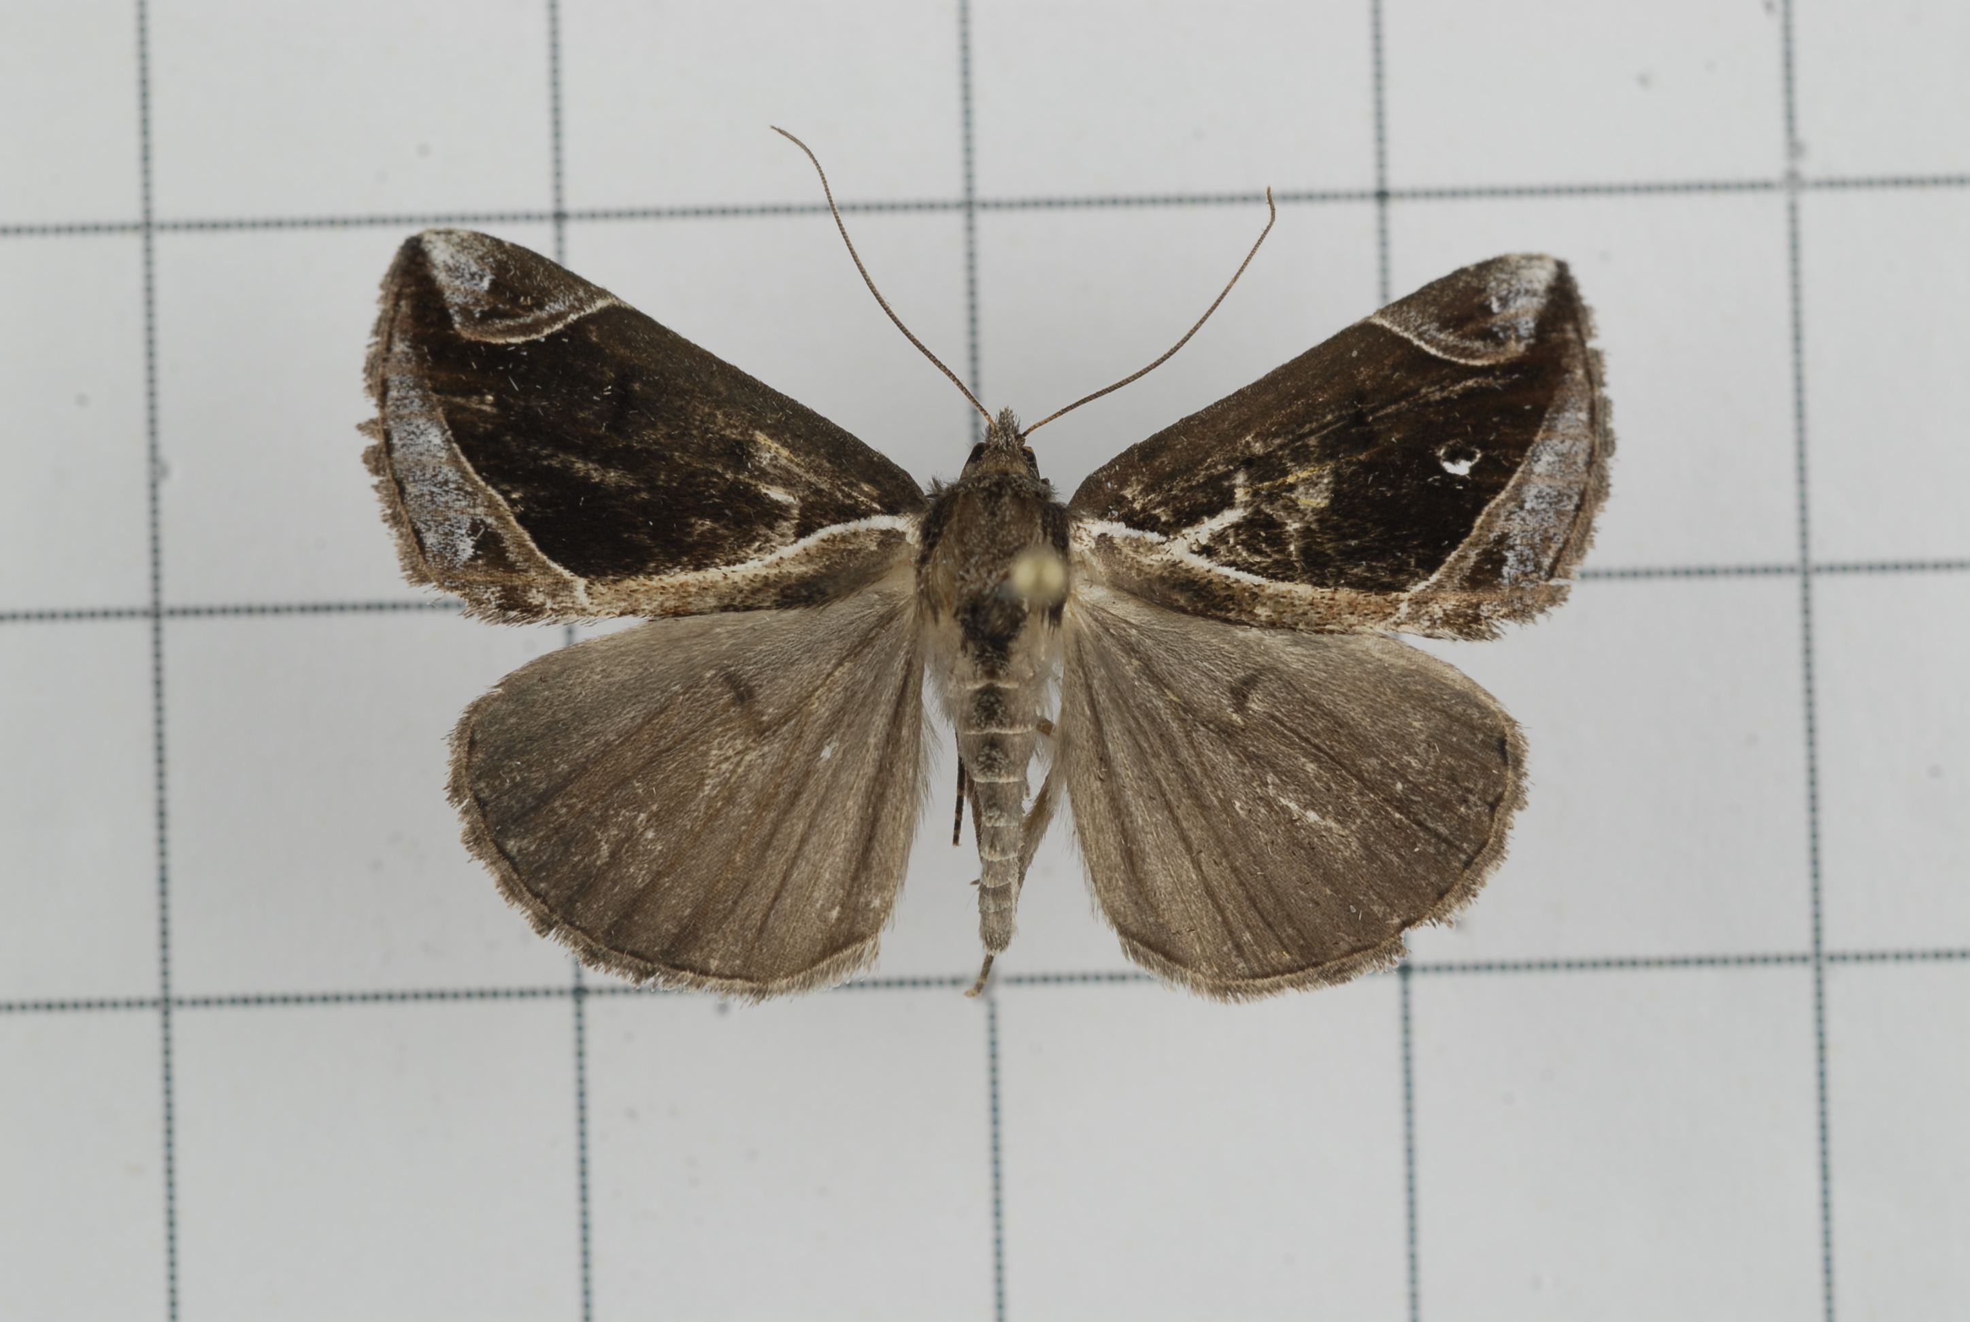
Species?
Hypena perspicua
